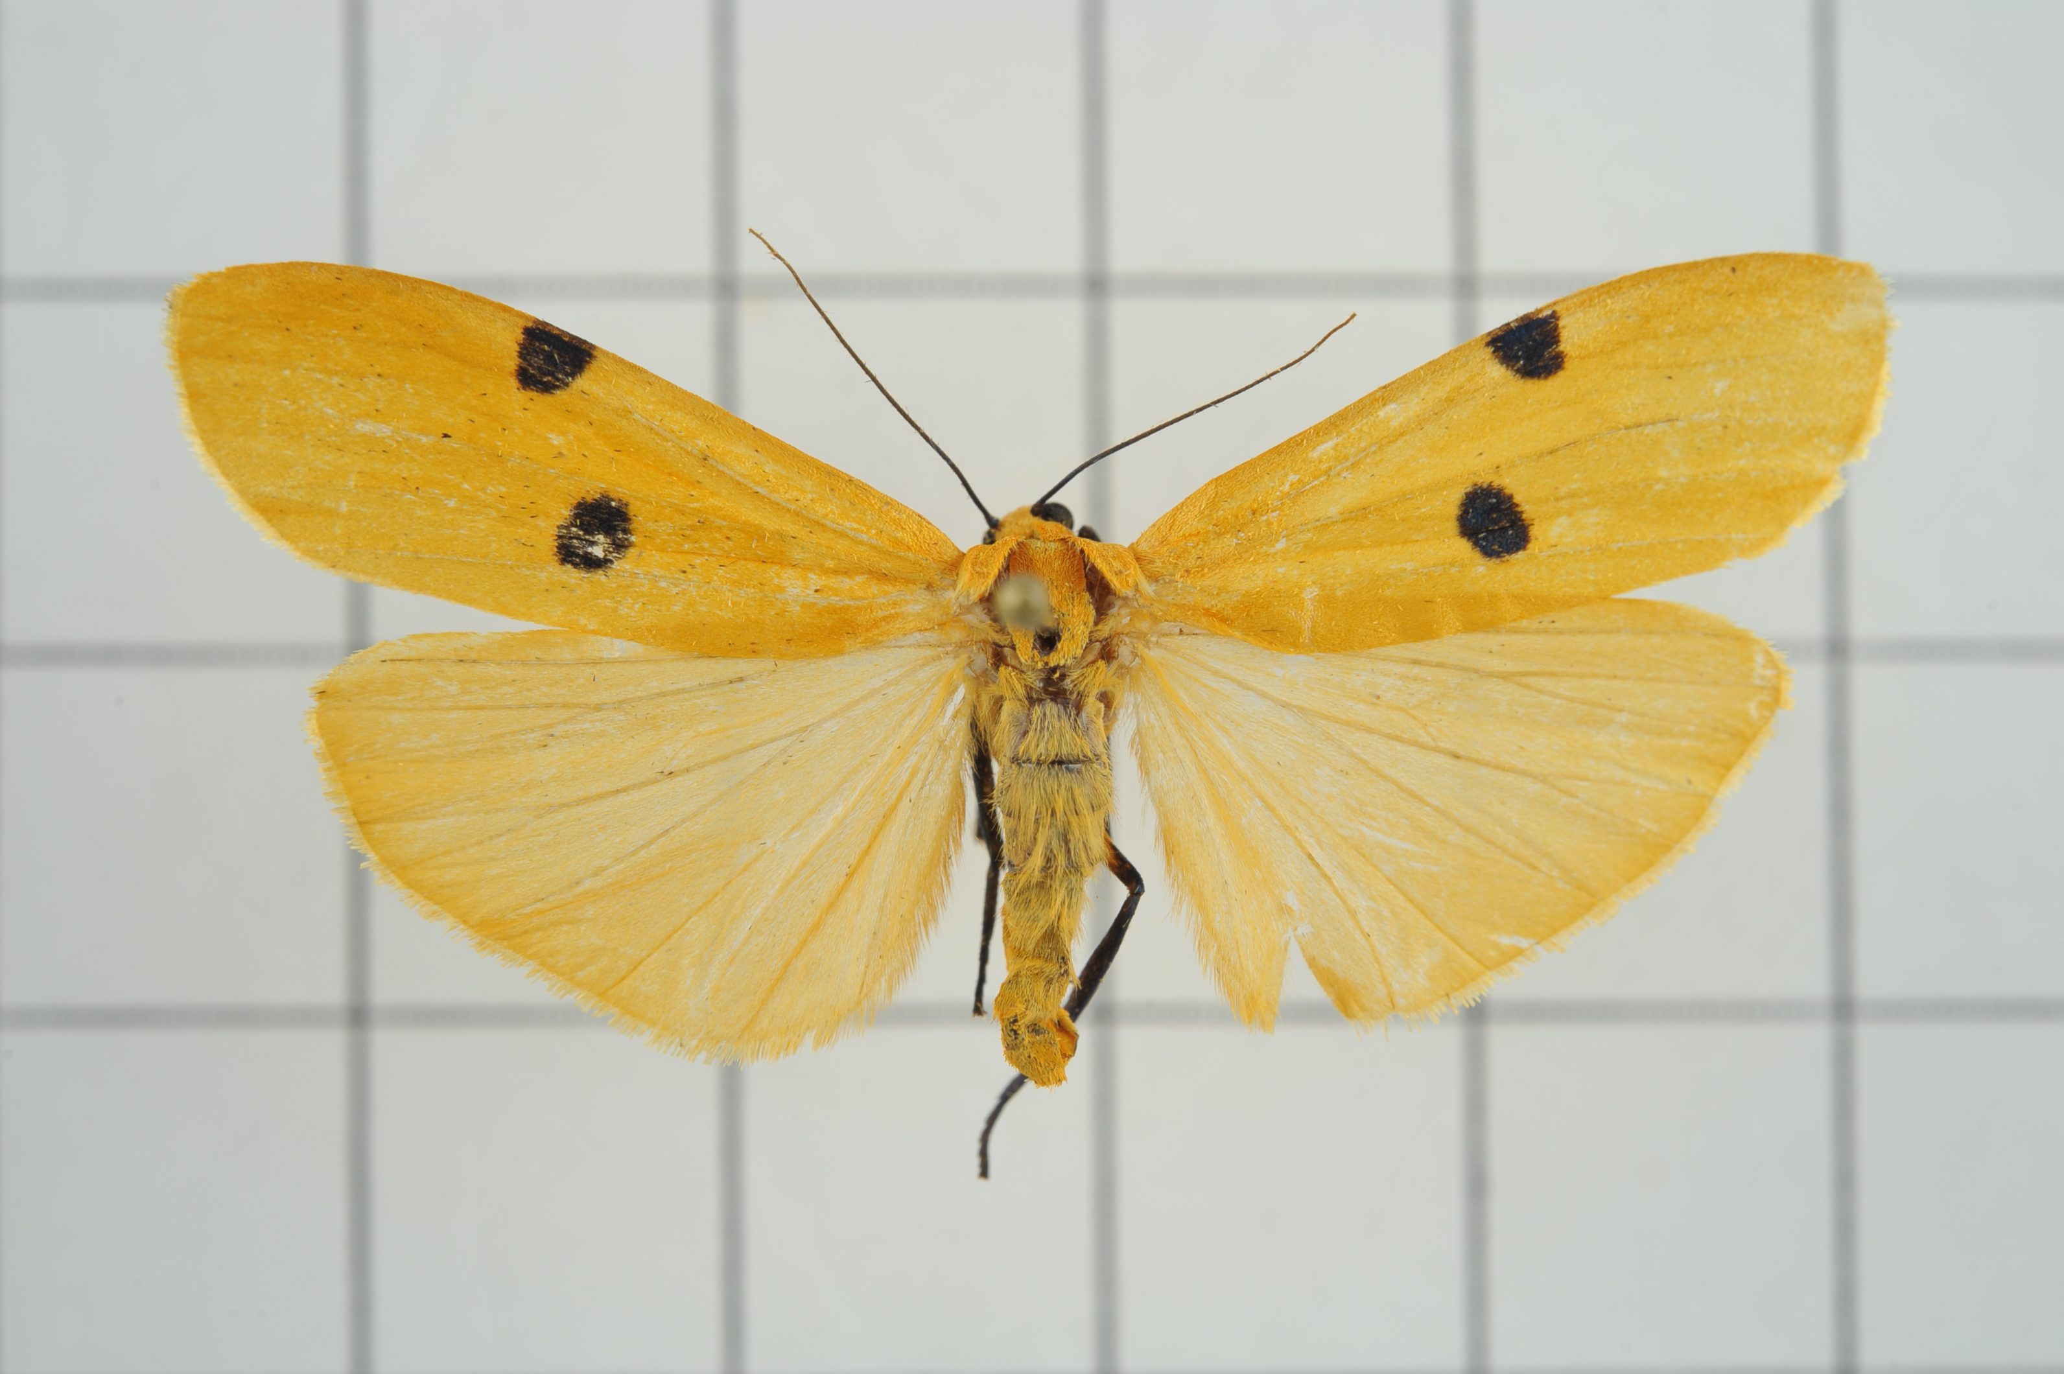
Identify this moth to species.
Conilepia nigricosta paiwan
